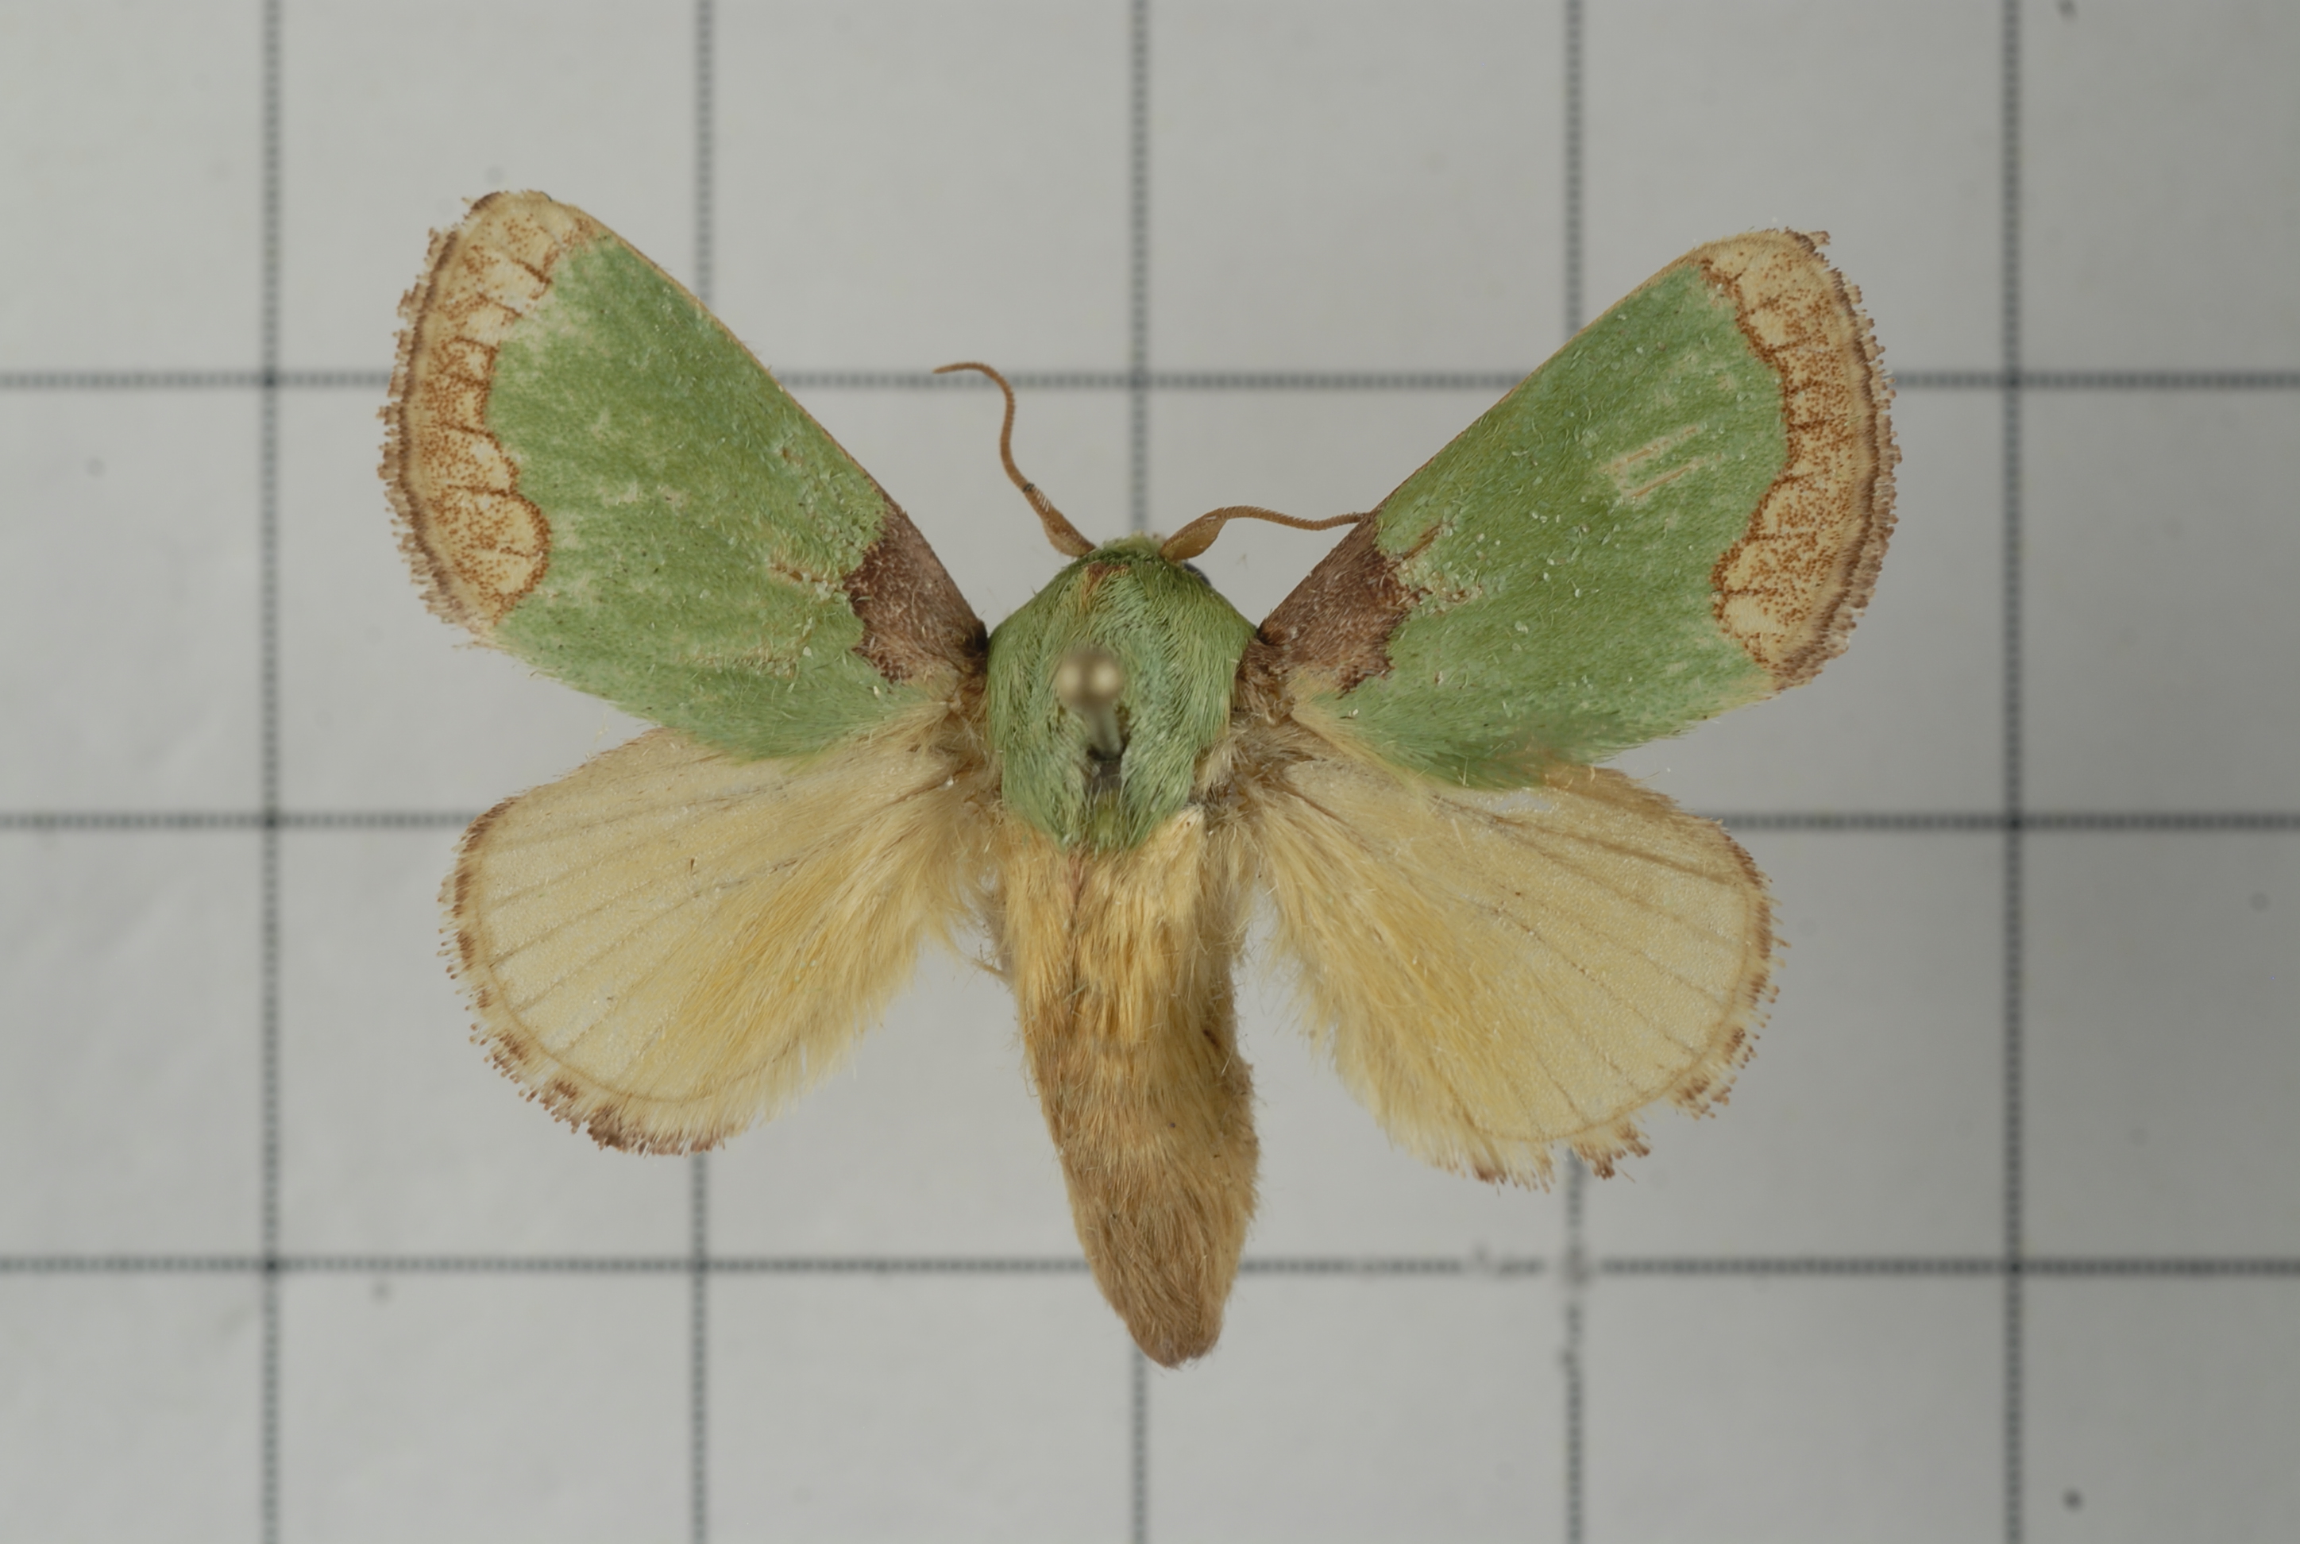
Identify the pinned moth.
Parasa consocia
